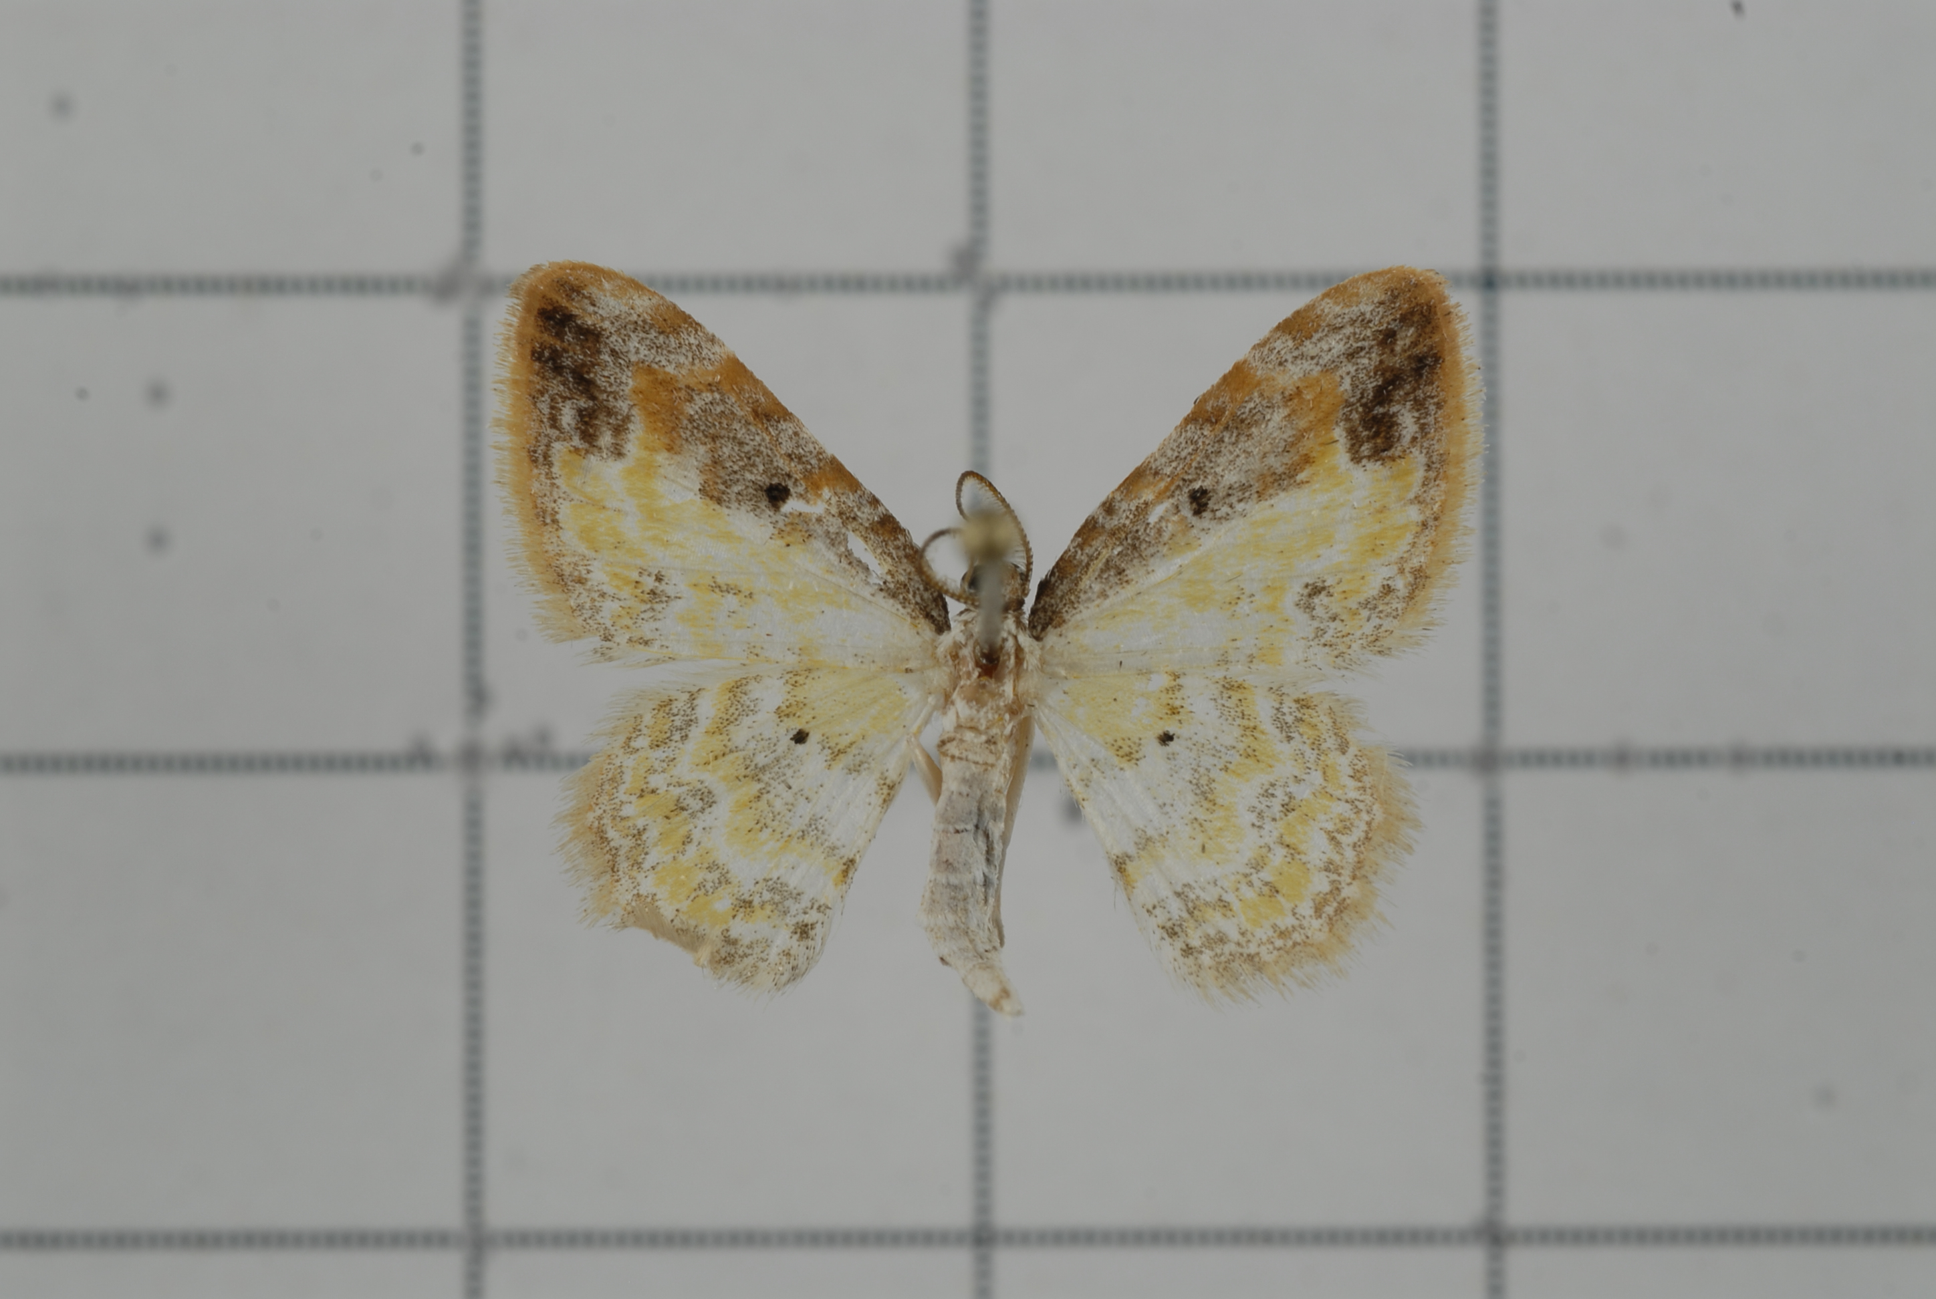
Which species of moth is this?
Acolutha pictaria imbecilla
